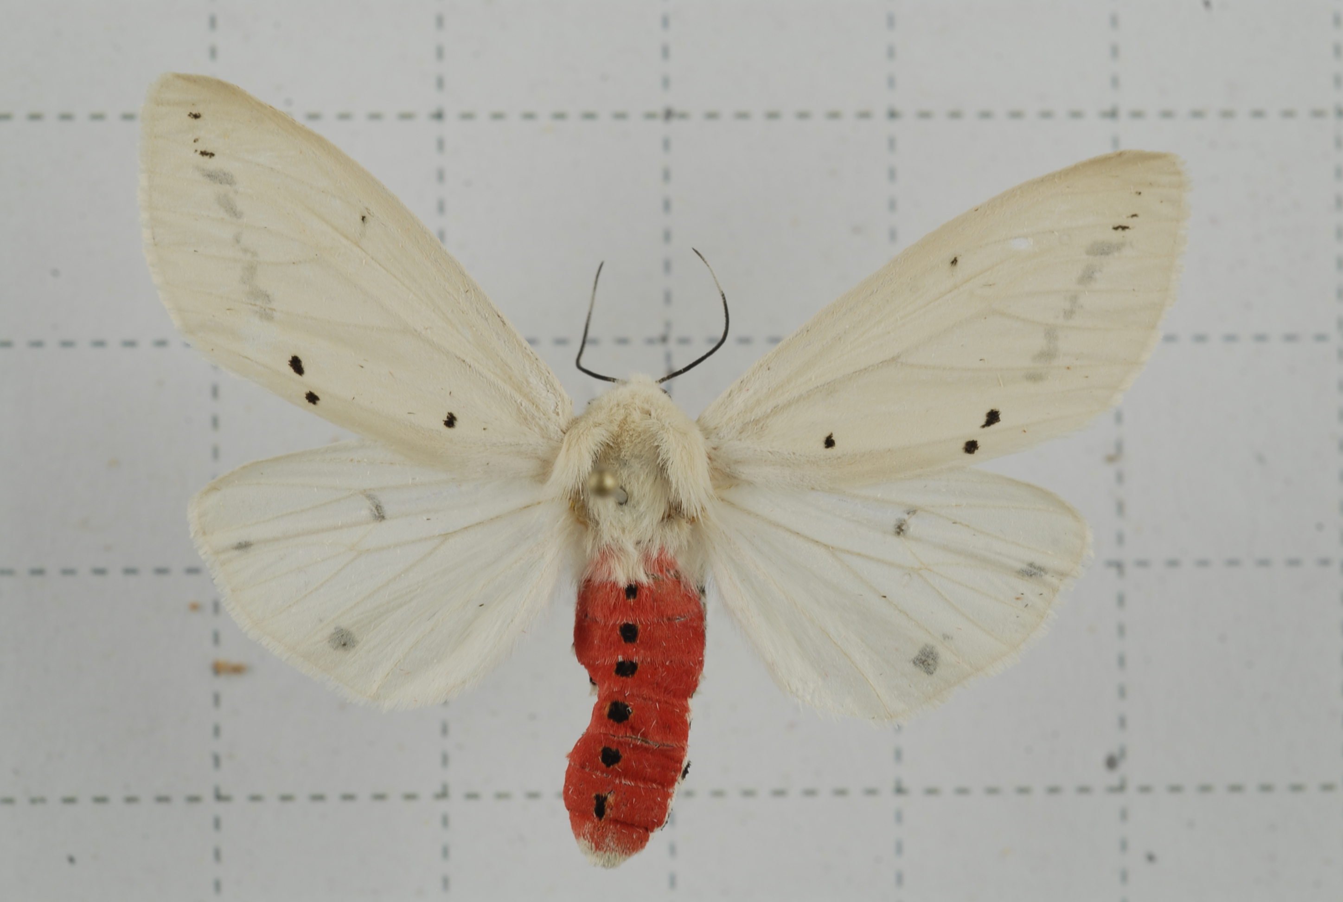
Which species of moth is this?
Spilarctia subcarnea
